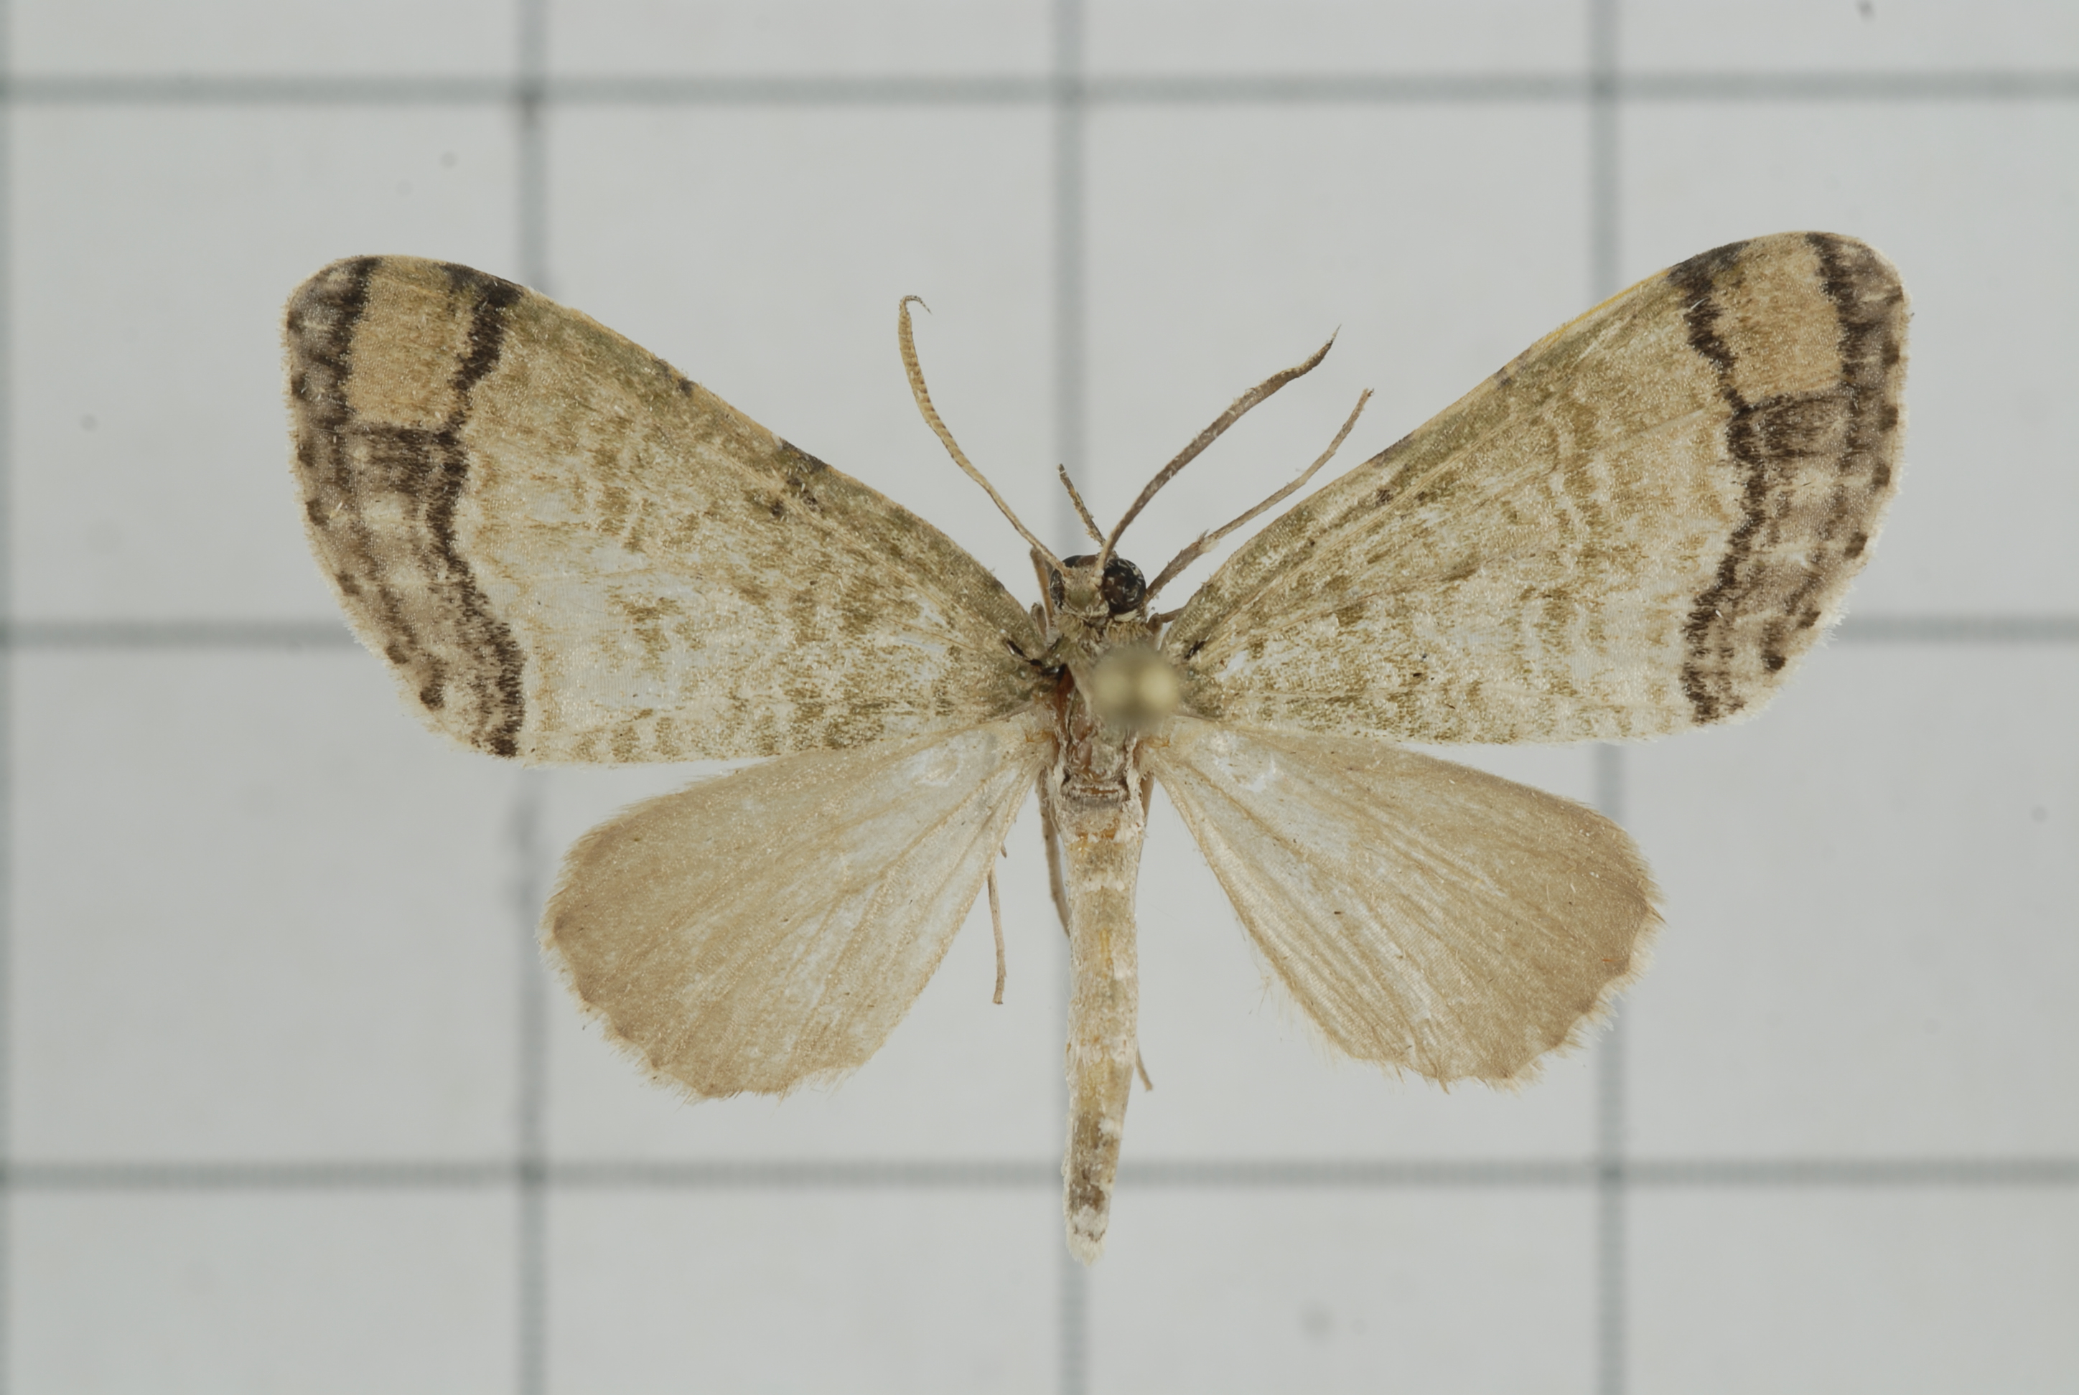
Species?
Episteira nigrilinearia nigrilinearia
